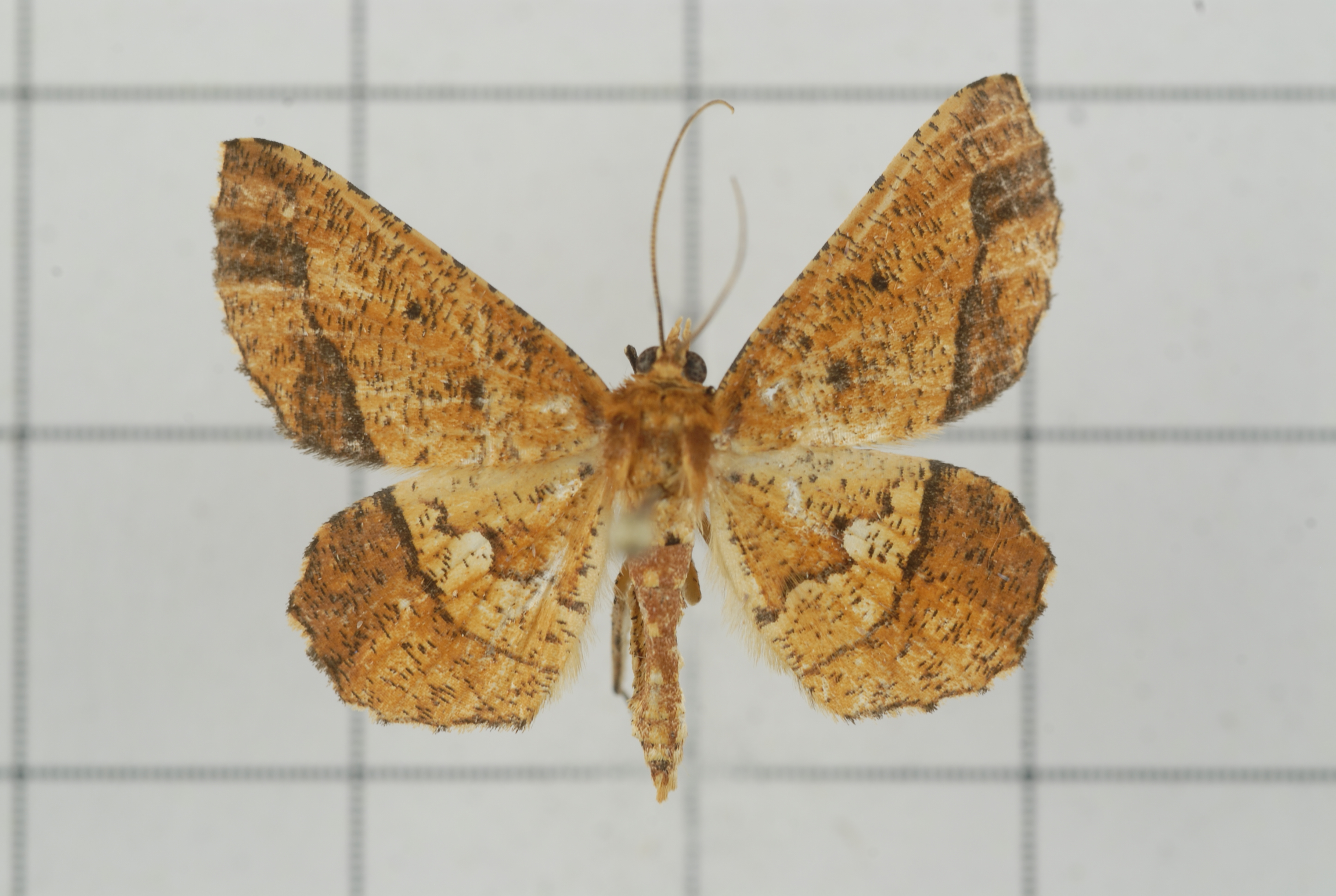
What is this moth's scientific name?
Entomopteryx combusta combusta
